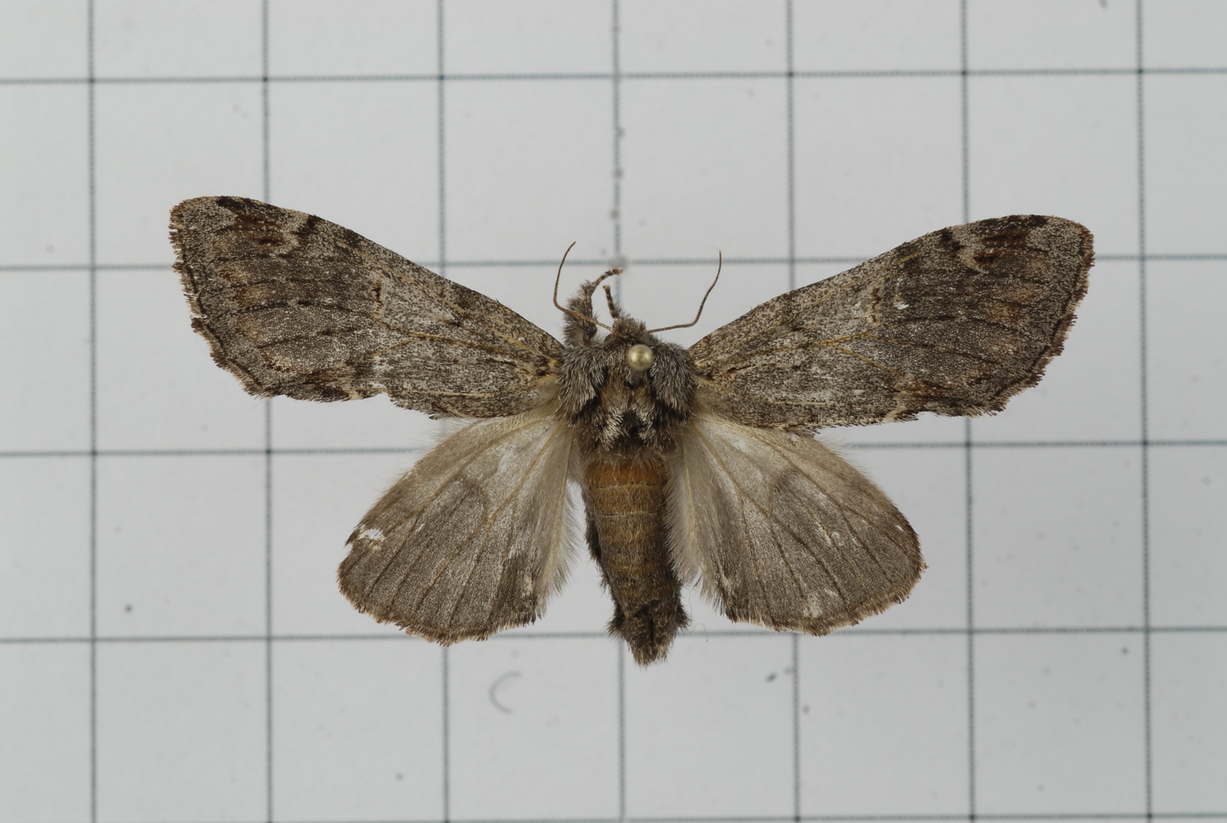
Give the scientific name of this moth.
Notodonta griseotincta
